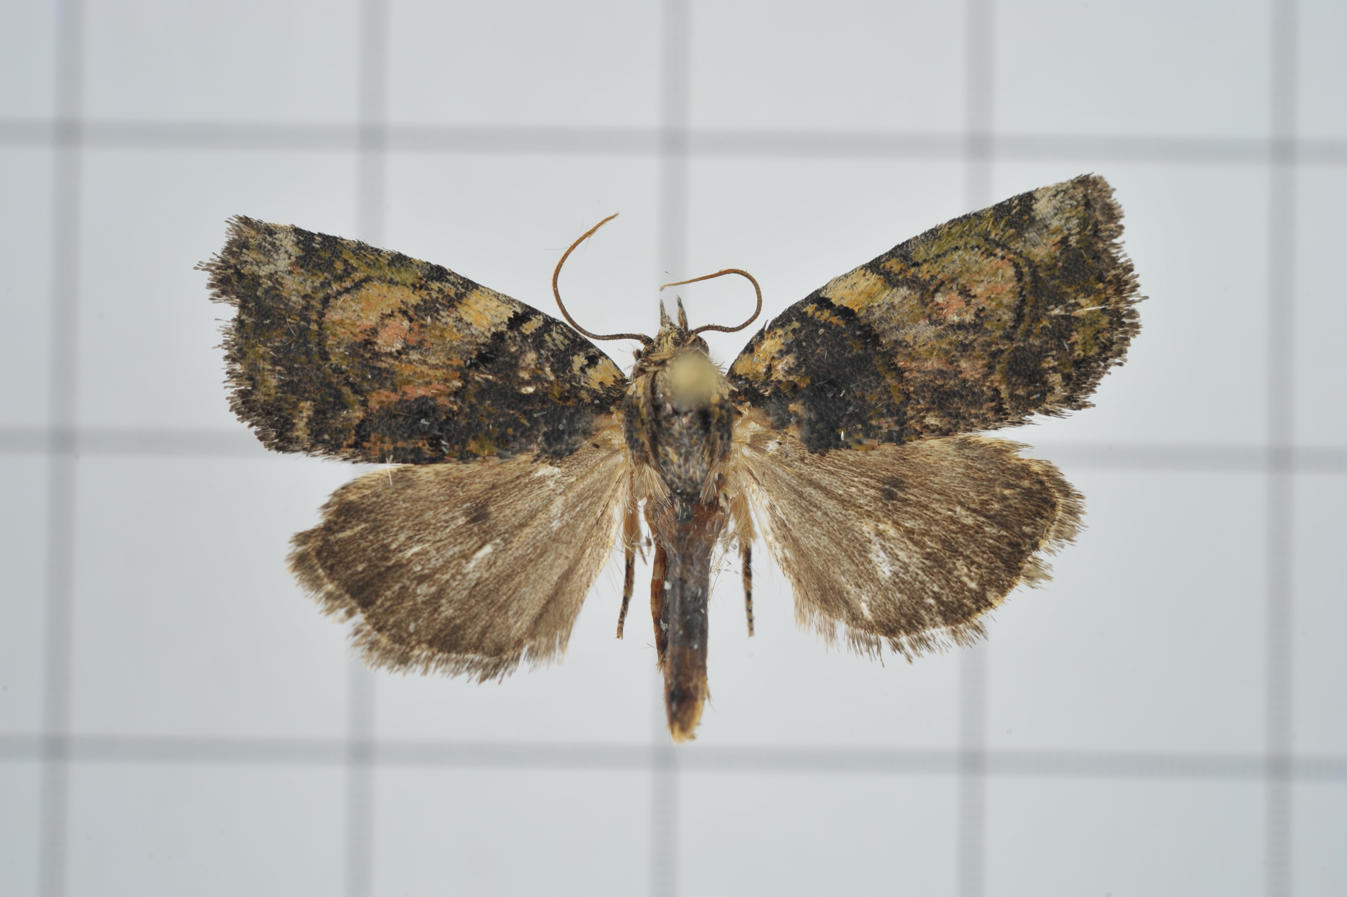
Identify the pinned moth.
Stenoloba assimilis taiwana
